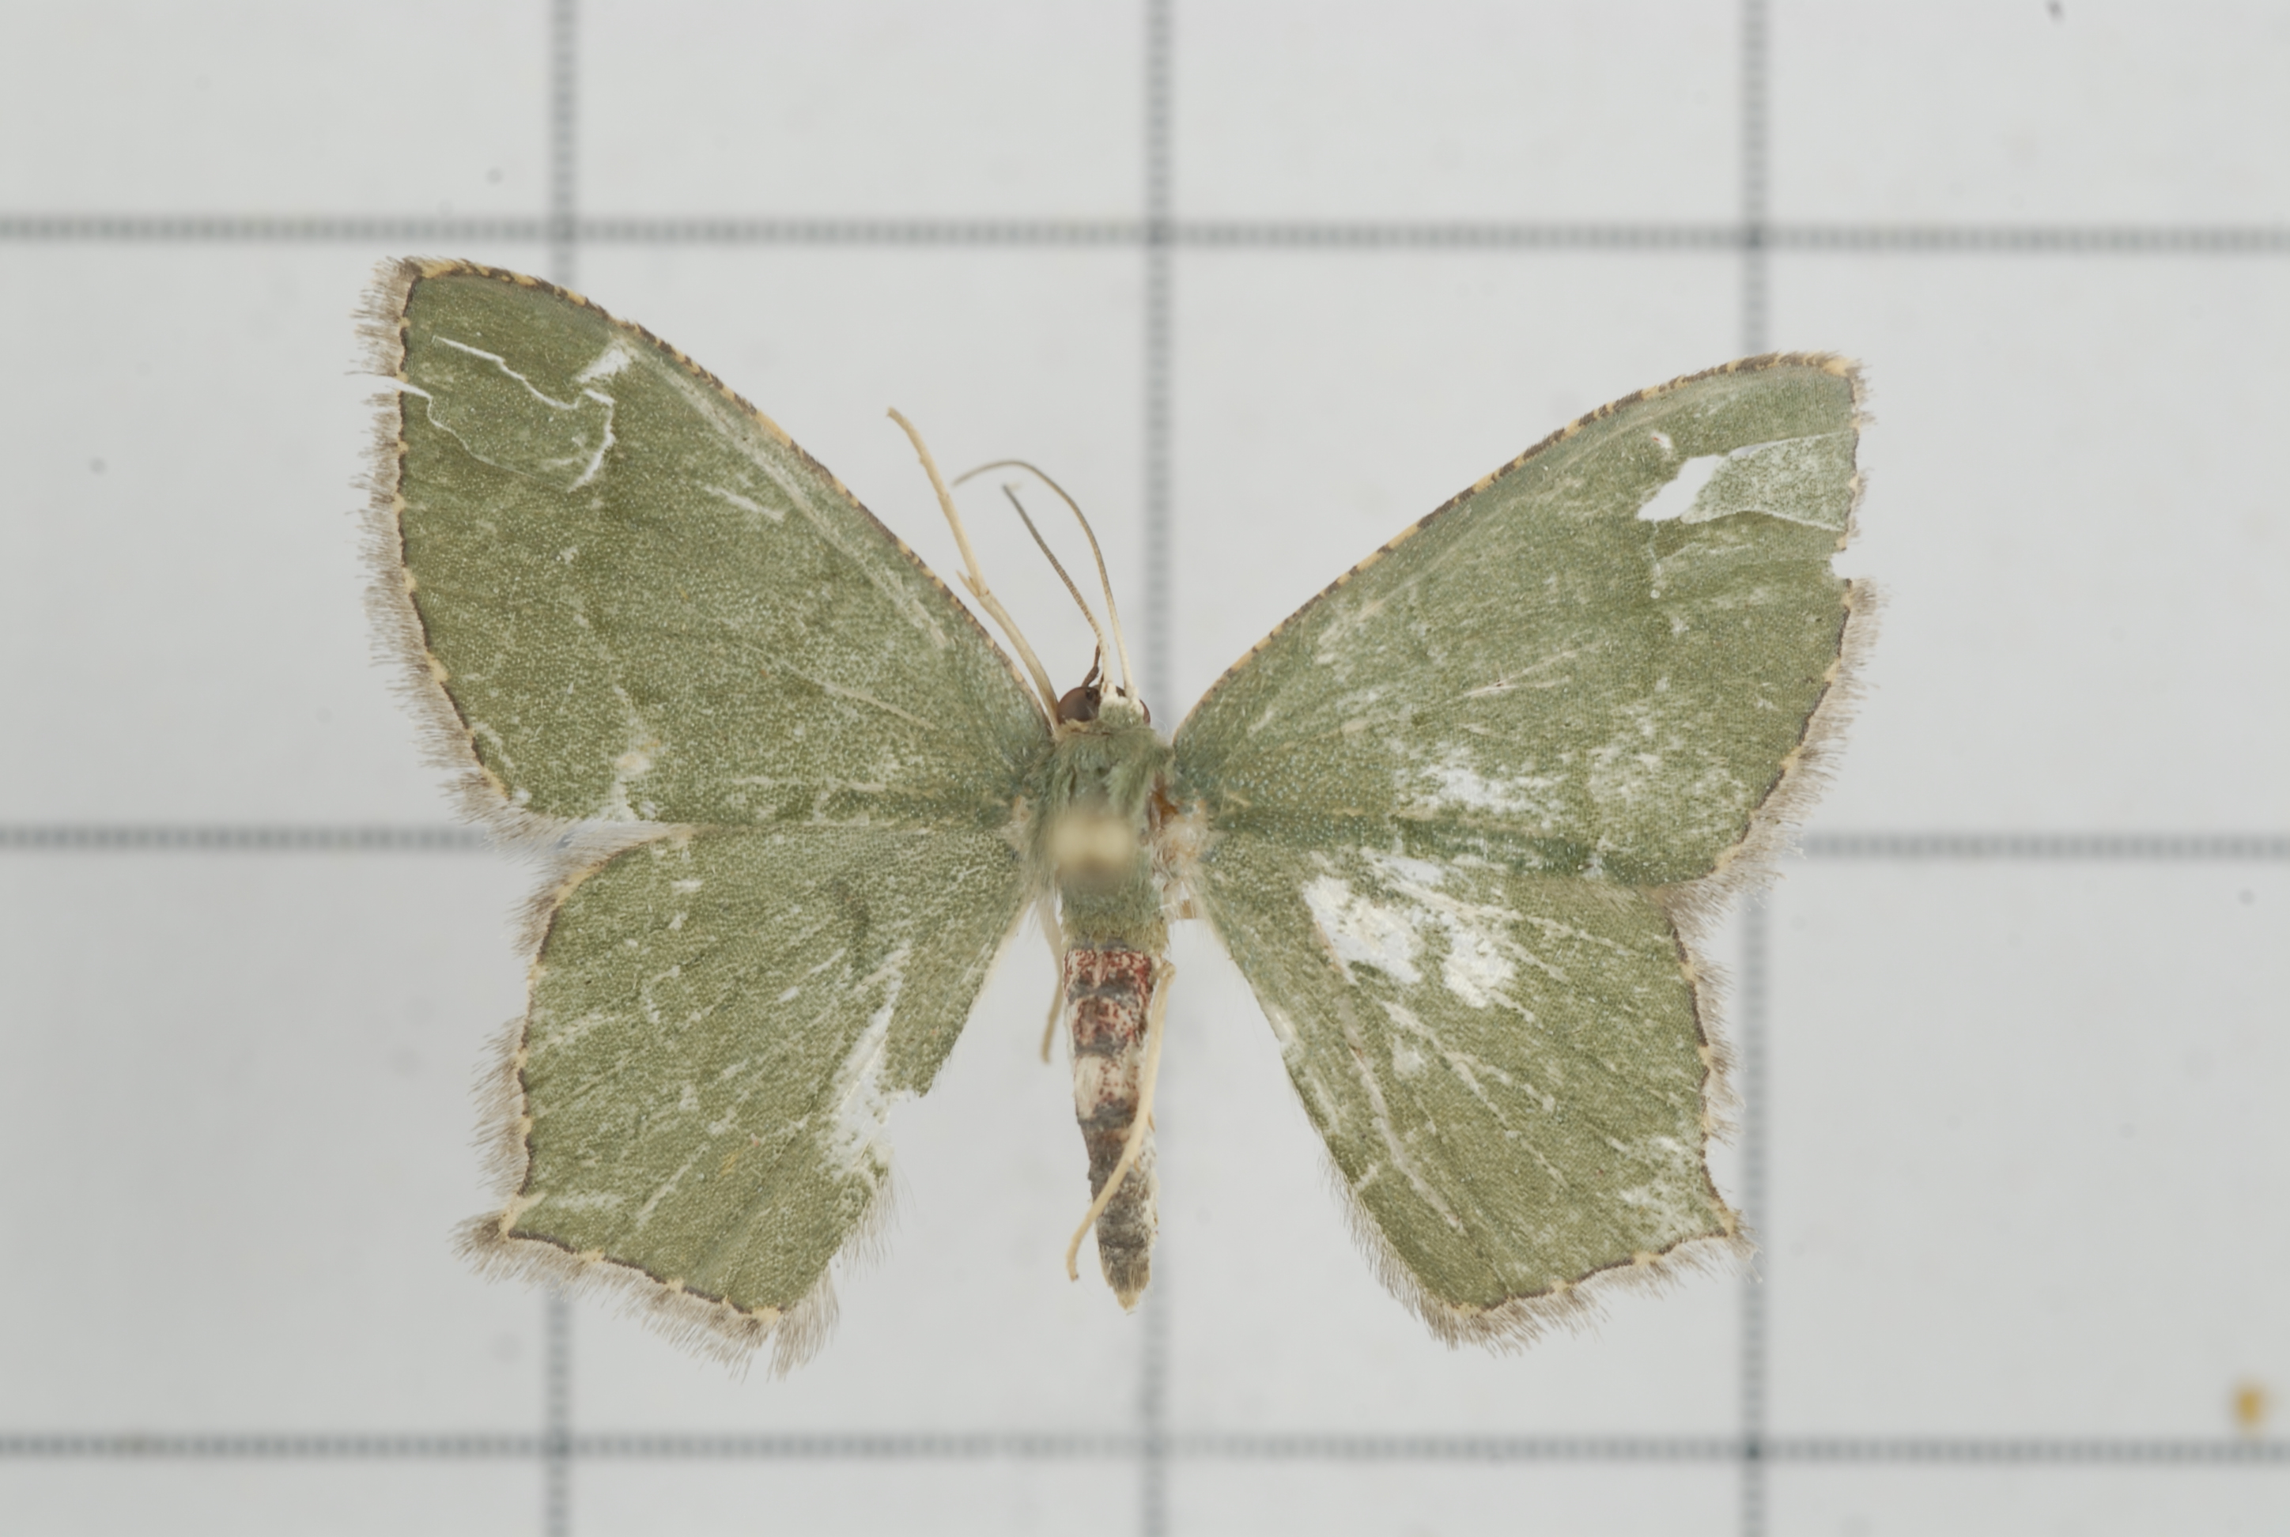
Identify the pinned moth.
Hemithea tritonaria
